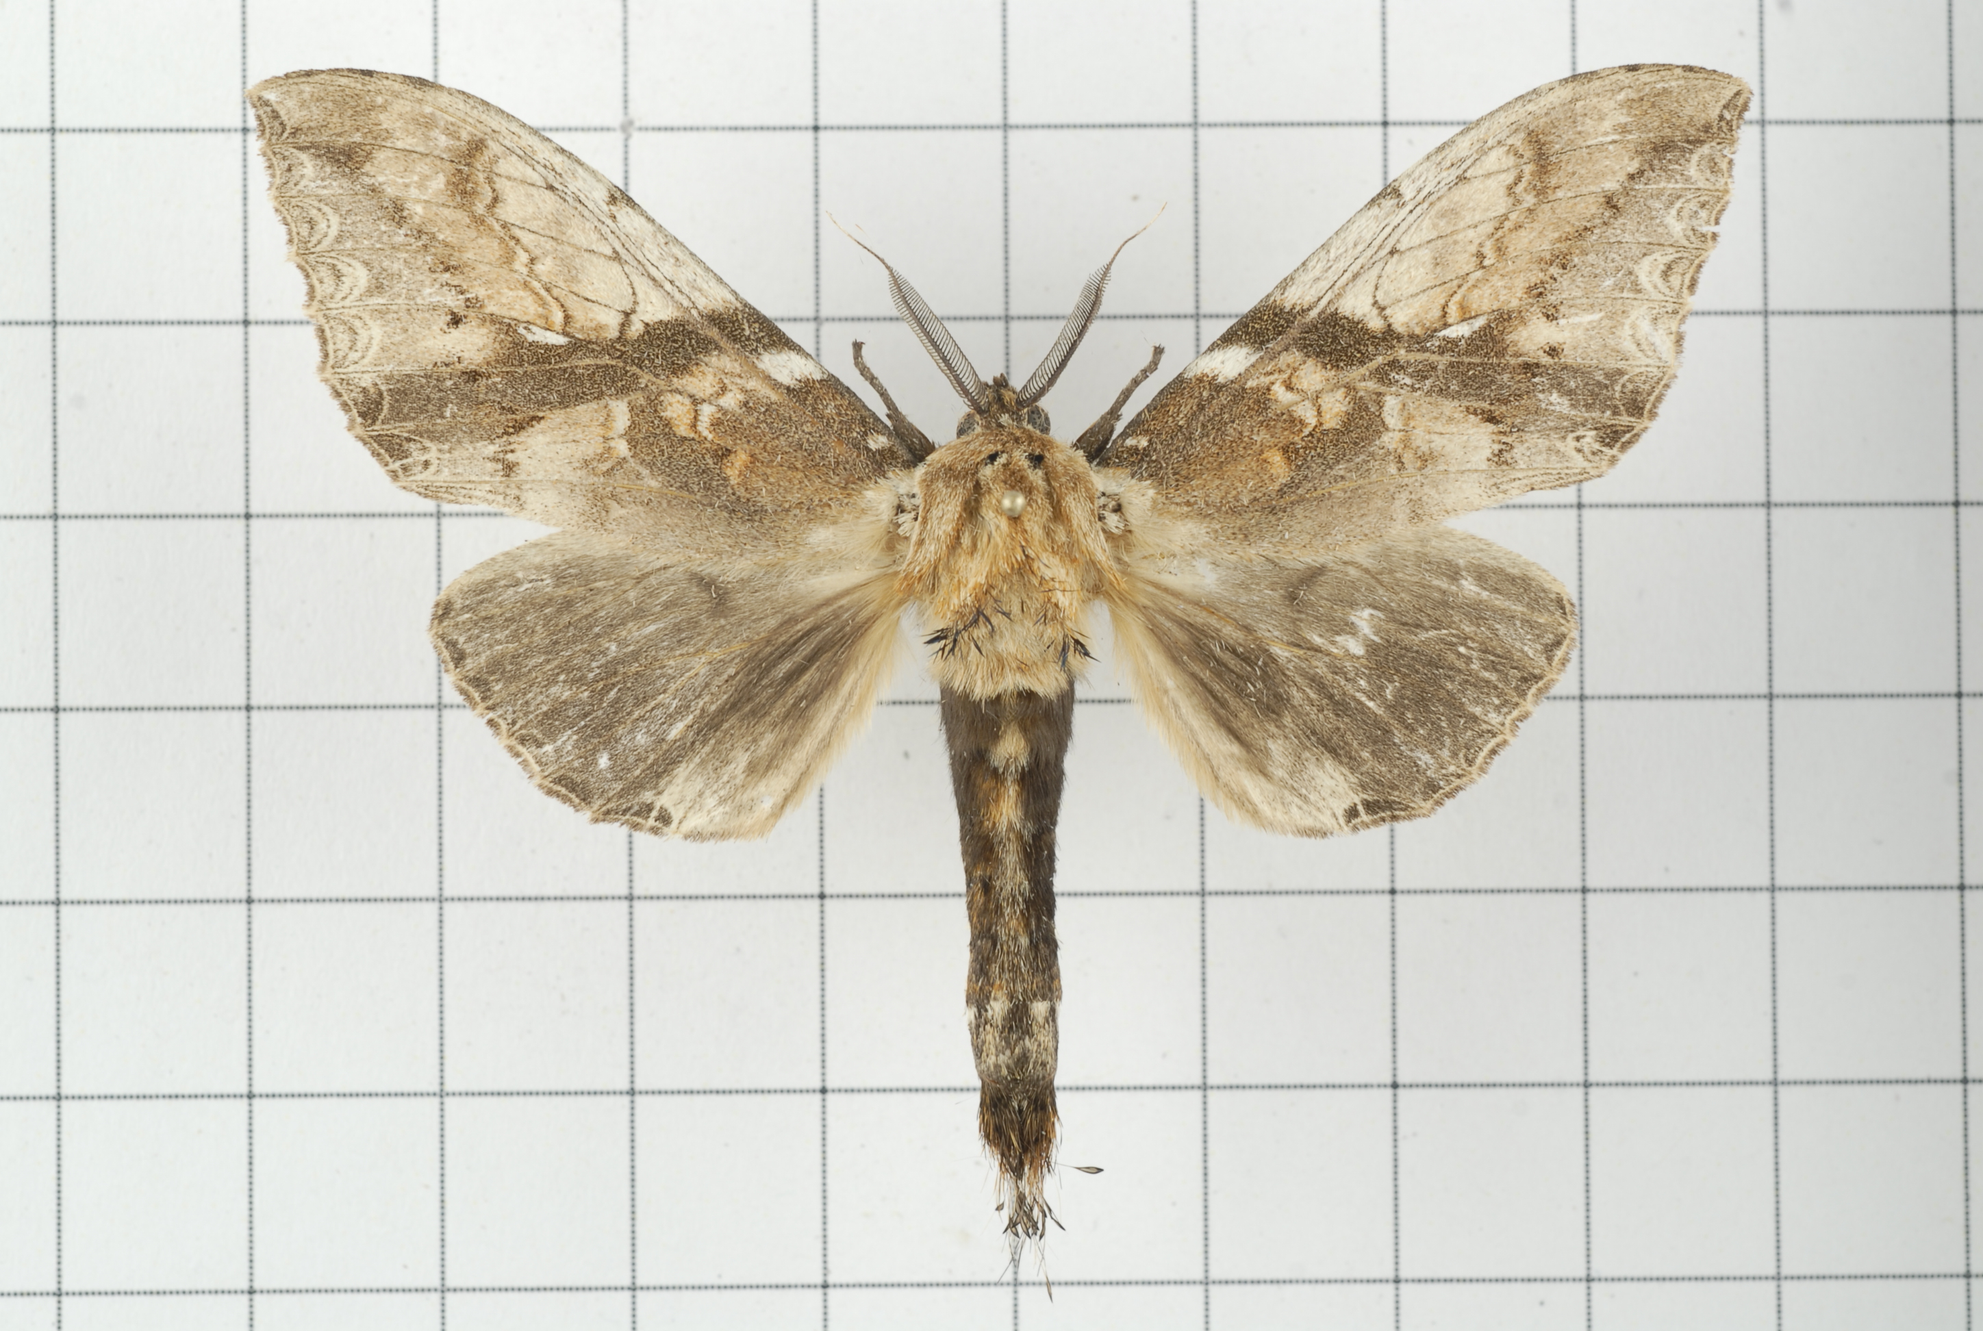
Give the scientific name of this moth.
Dudusa nobilis
